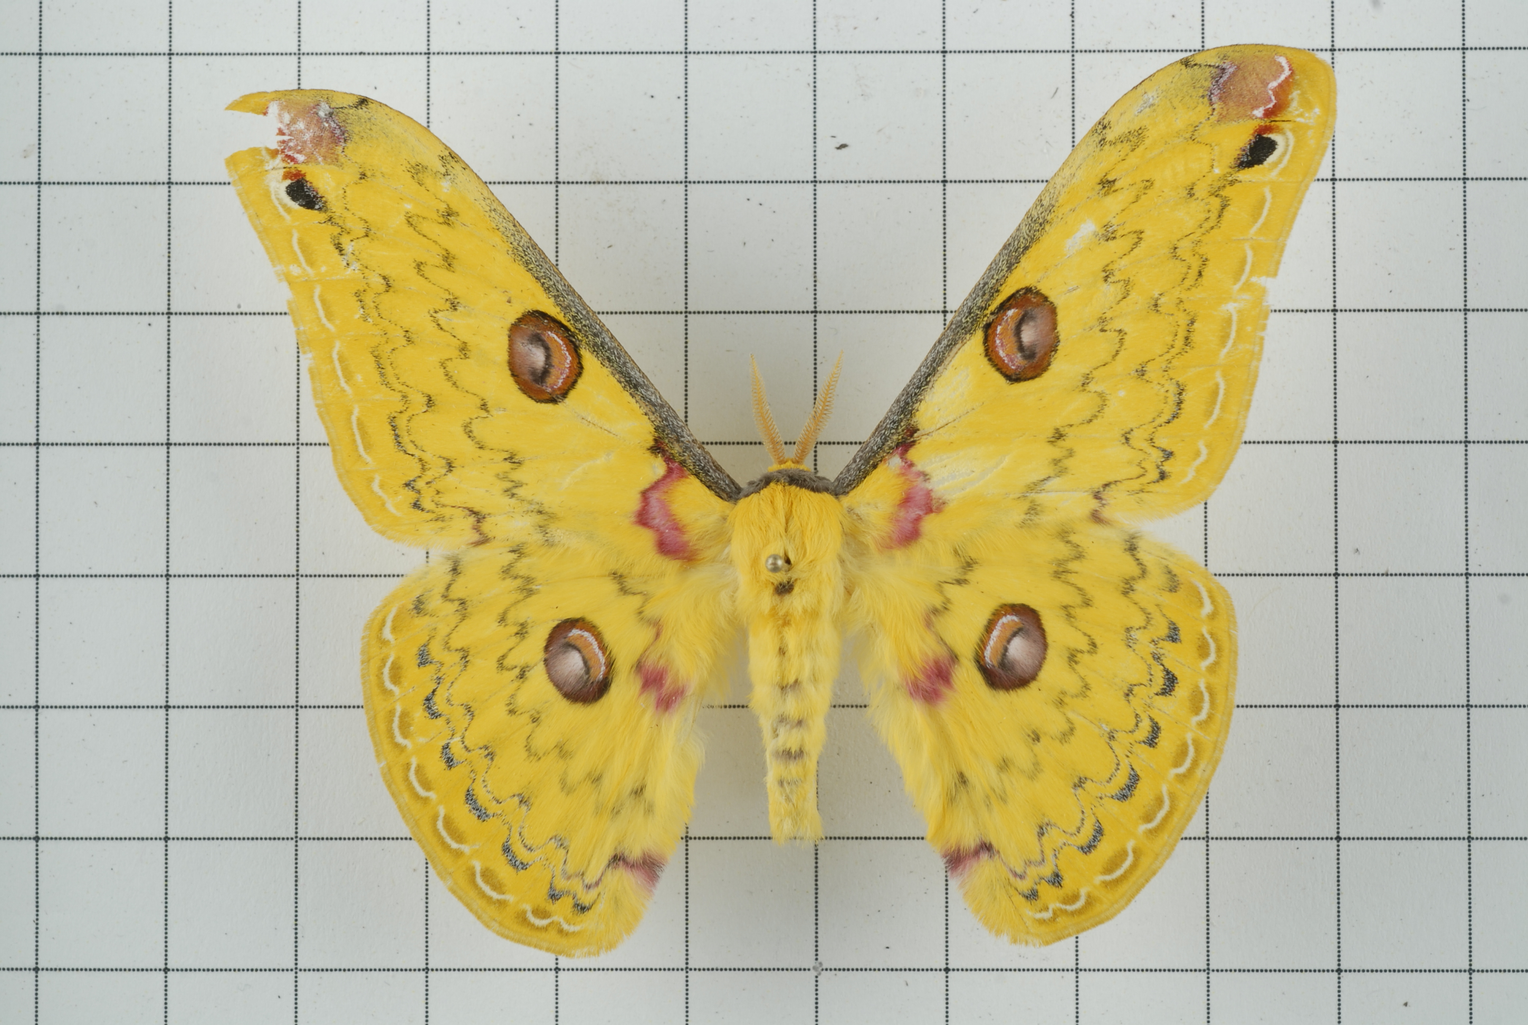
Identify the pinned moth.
Loepa formosensis
